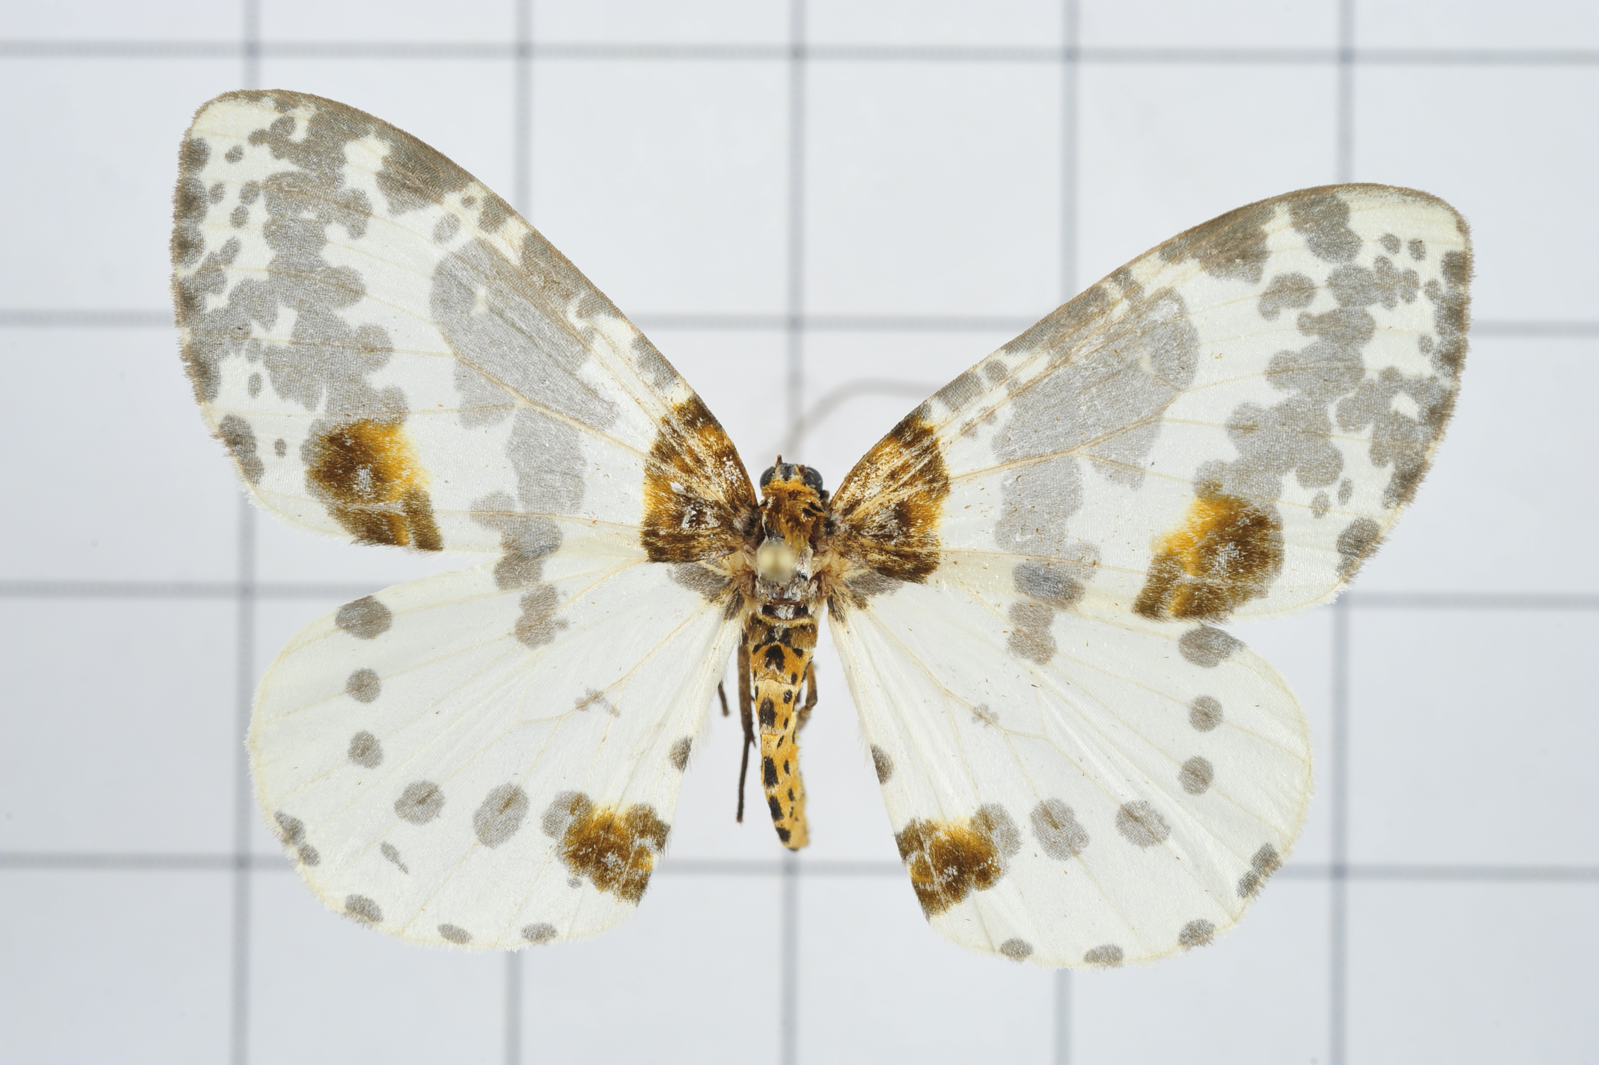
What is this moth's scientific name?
Abraxas tenellula
